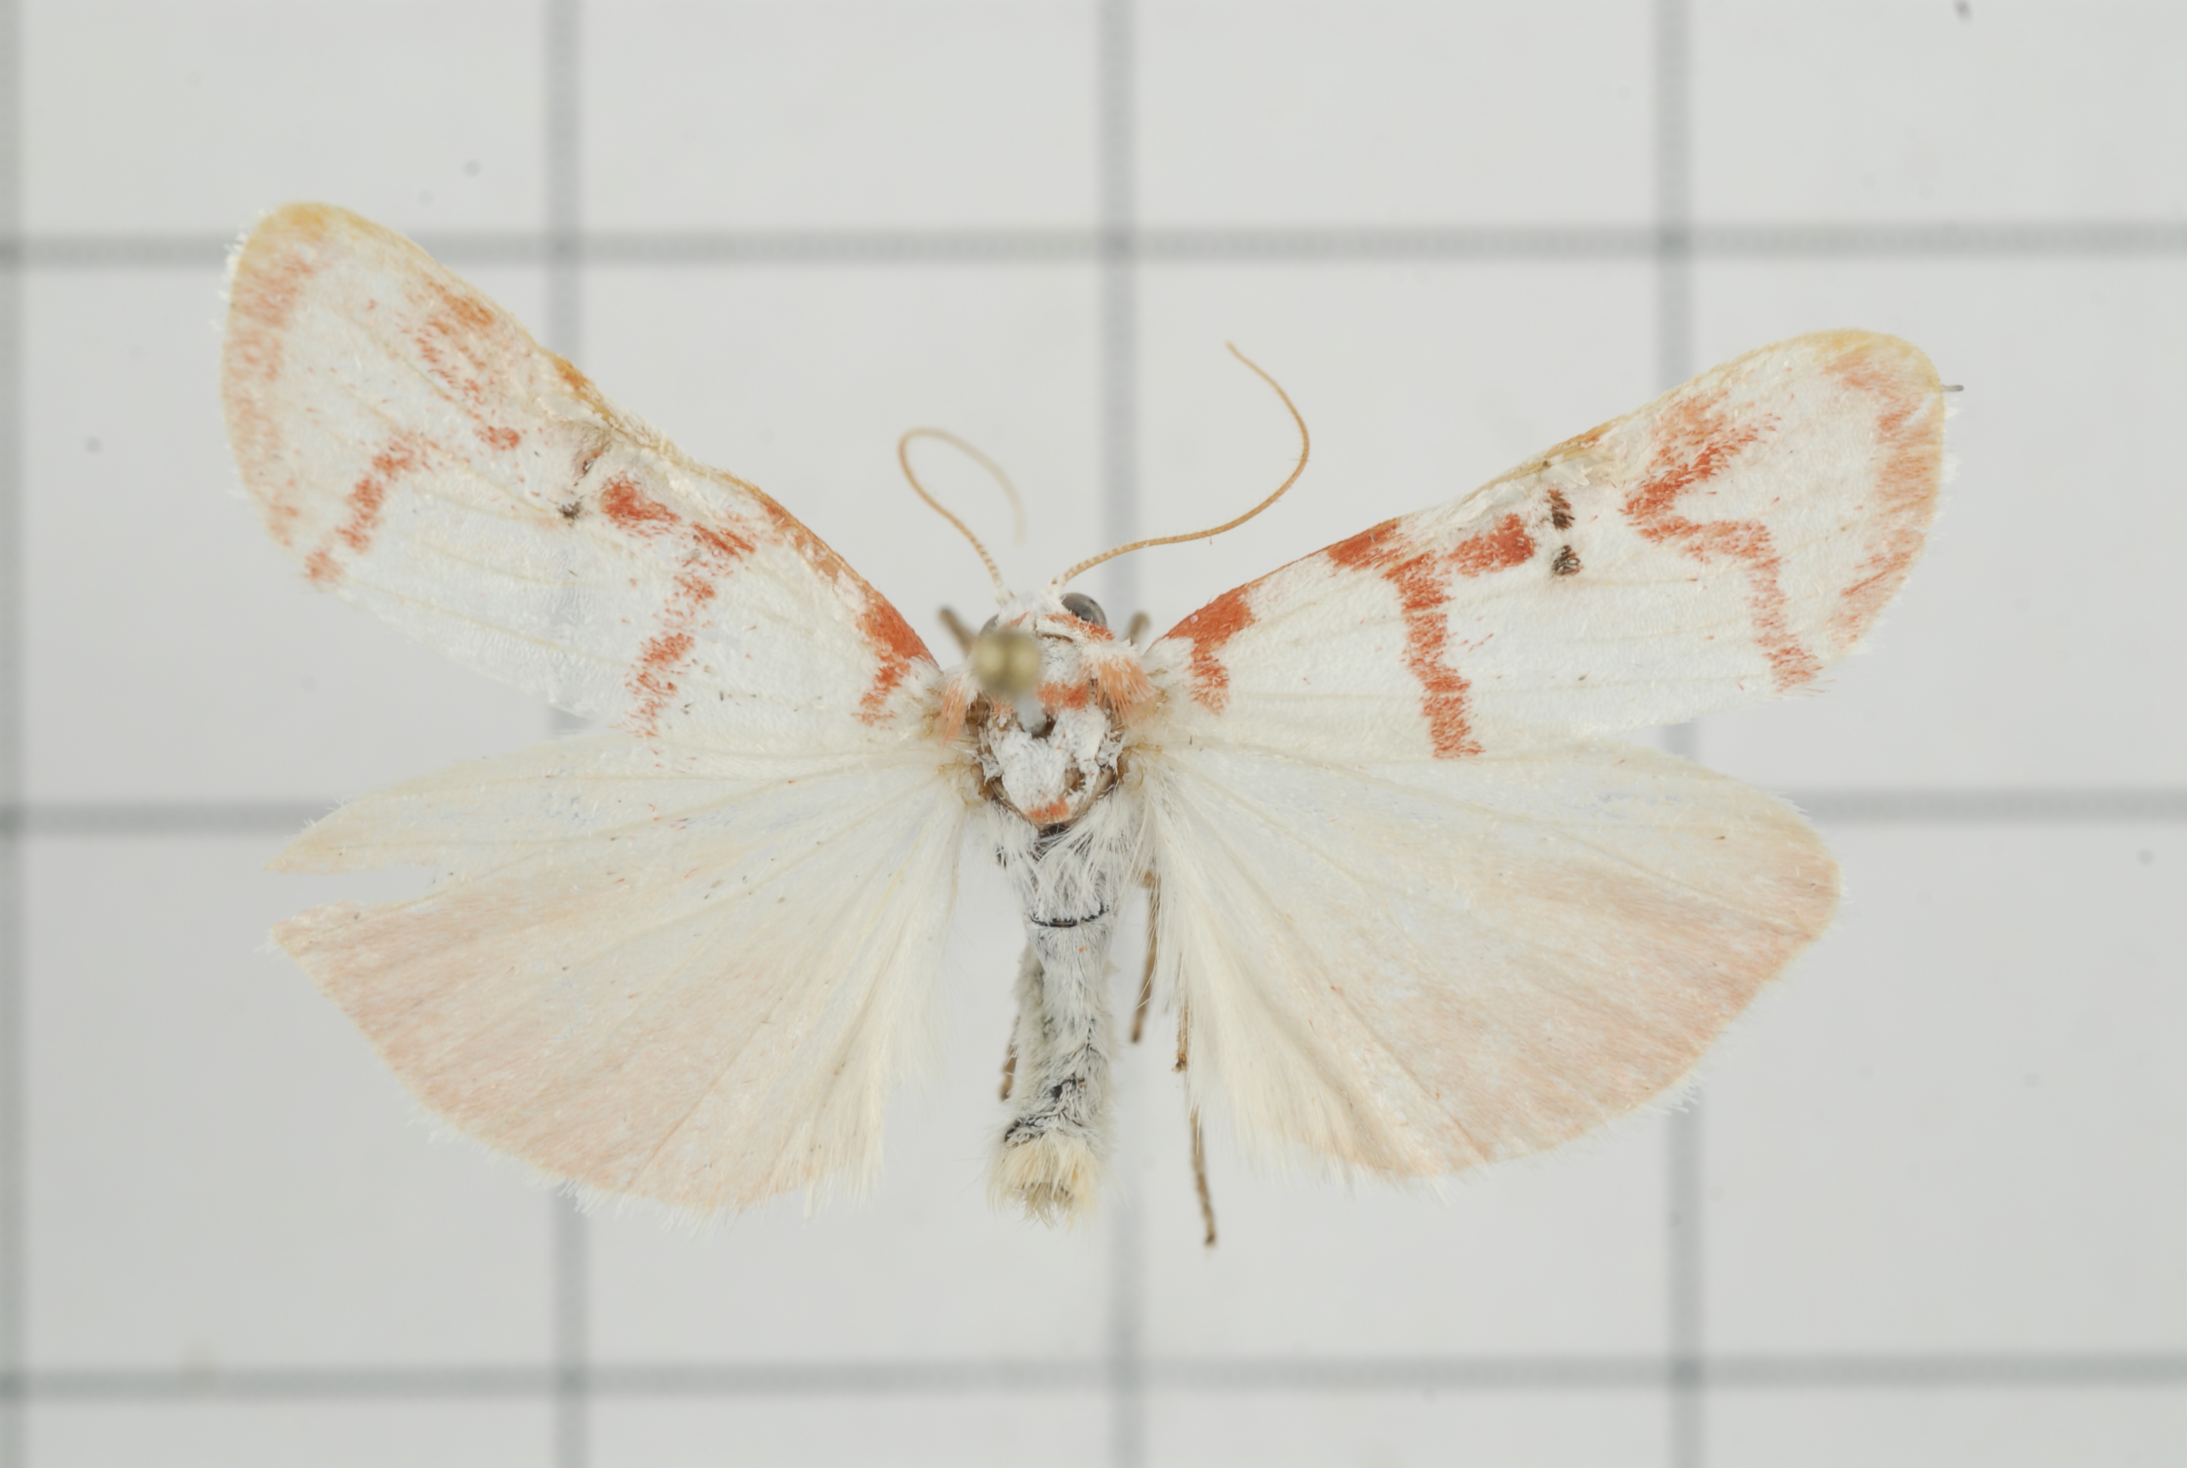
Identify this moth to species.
Cyana hamata hamata
